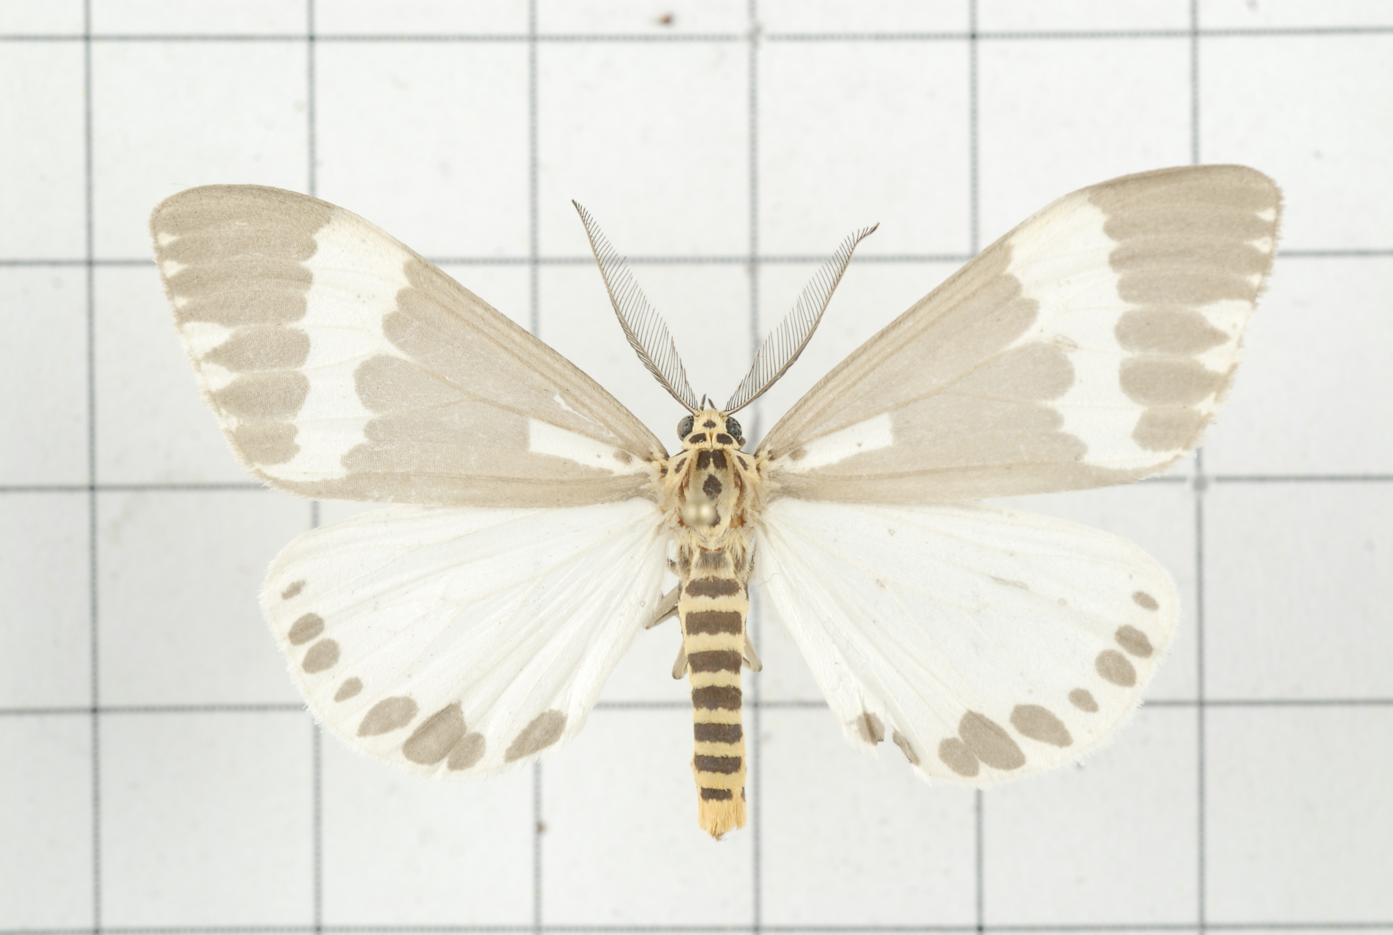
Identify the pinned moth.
Nyctemera albofasciata
